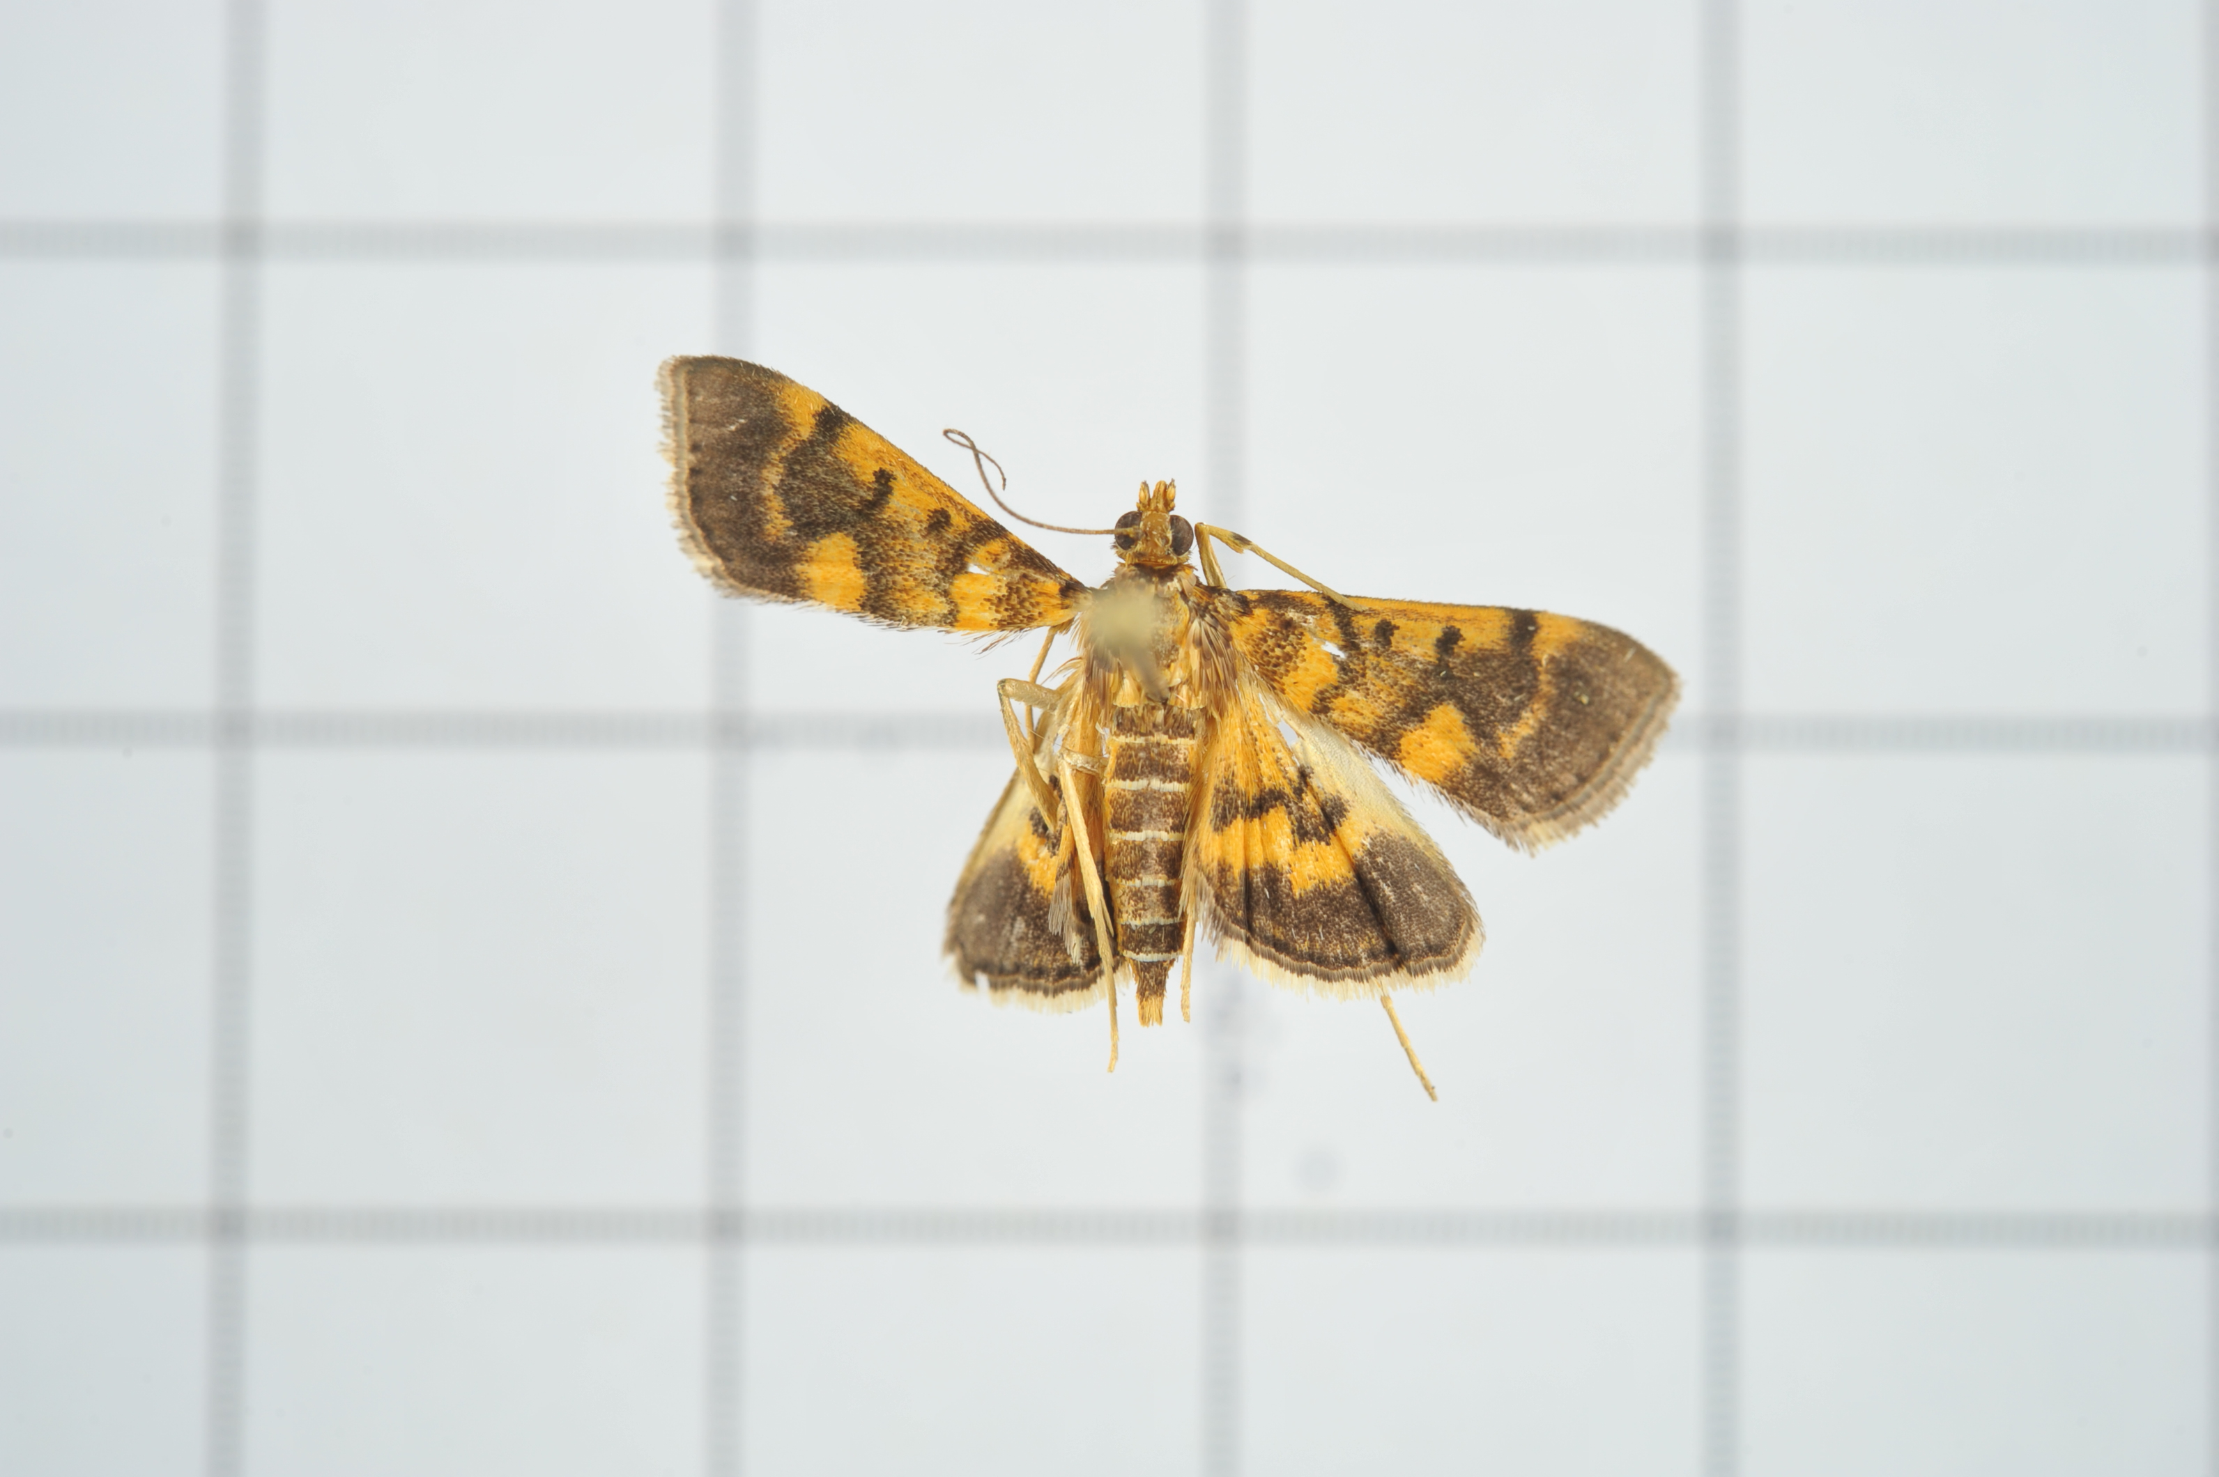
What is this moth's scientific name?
Omiodes diemenalis
